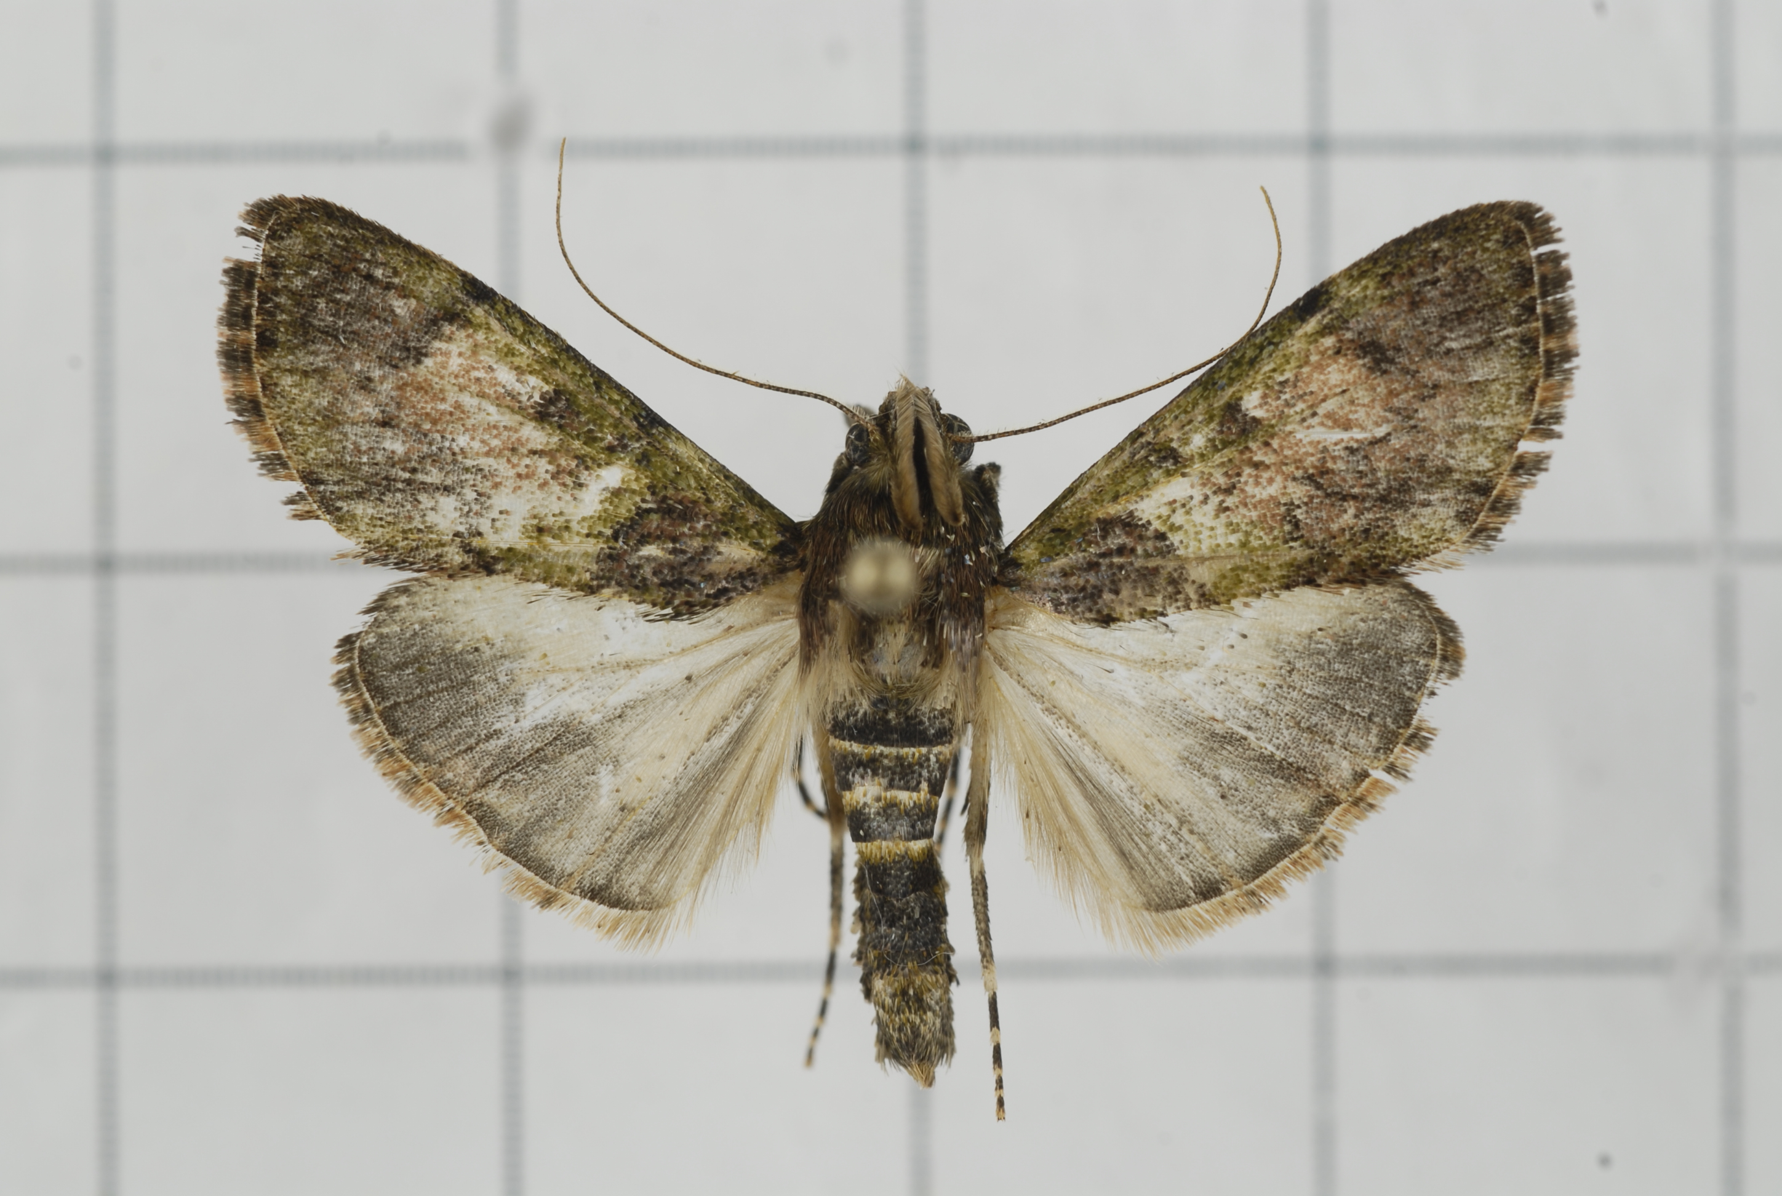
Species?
Teliphasa nubilosa
